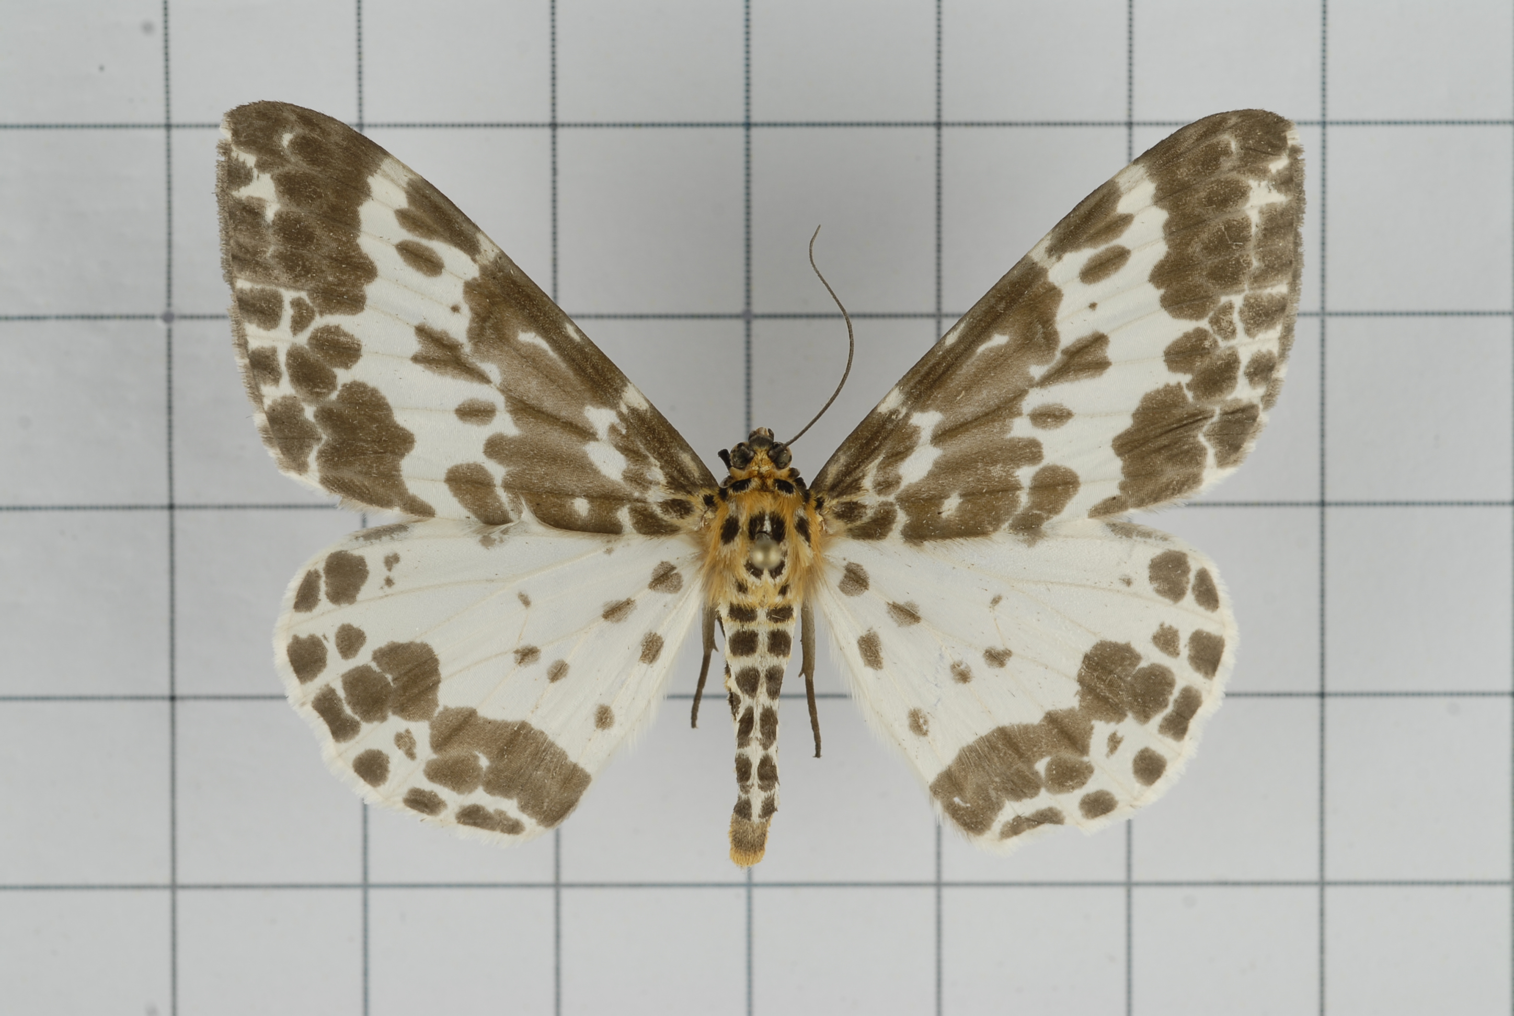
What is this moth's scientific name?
Rusicada fulvida
